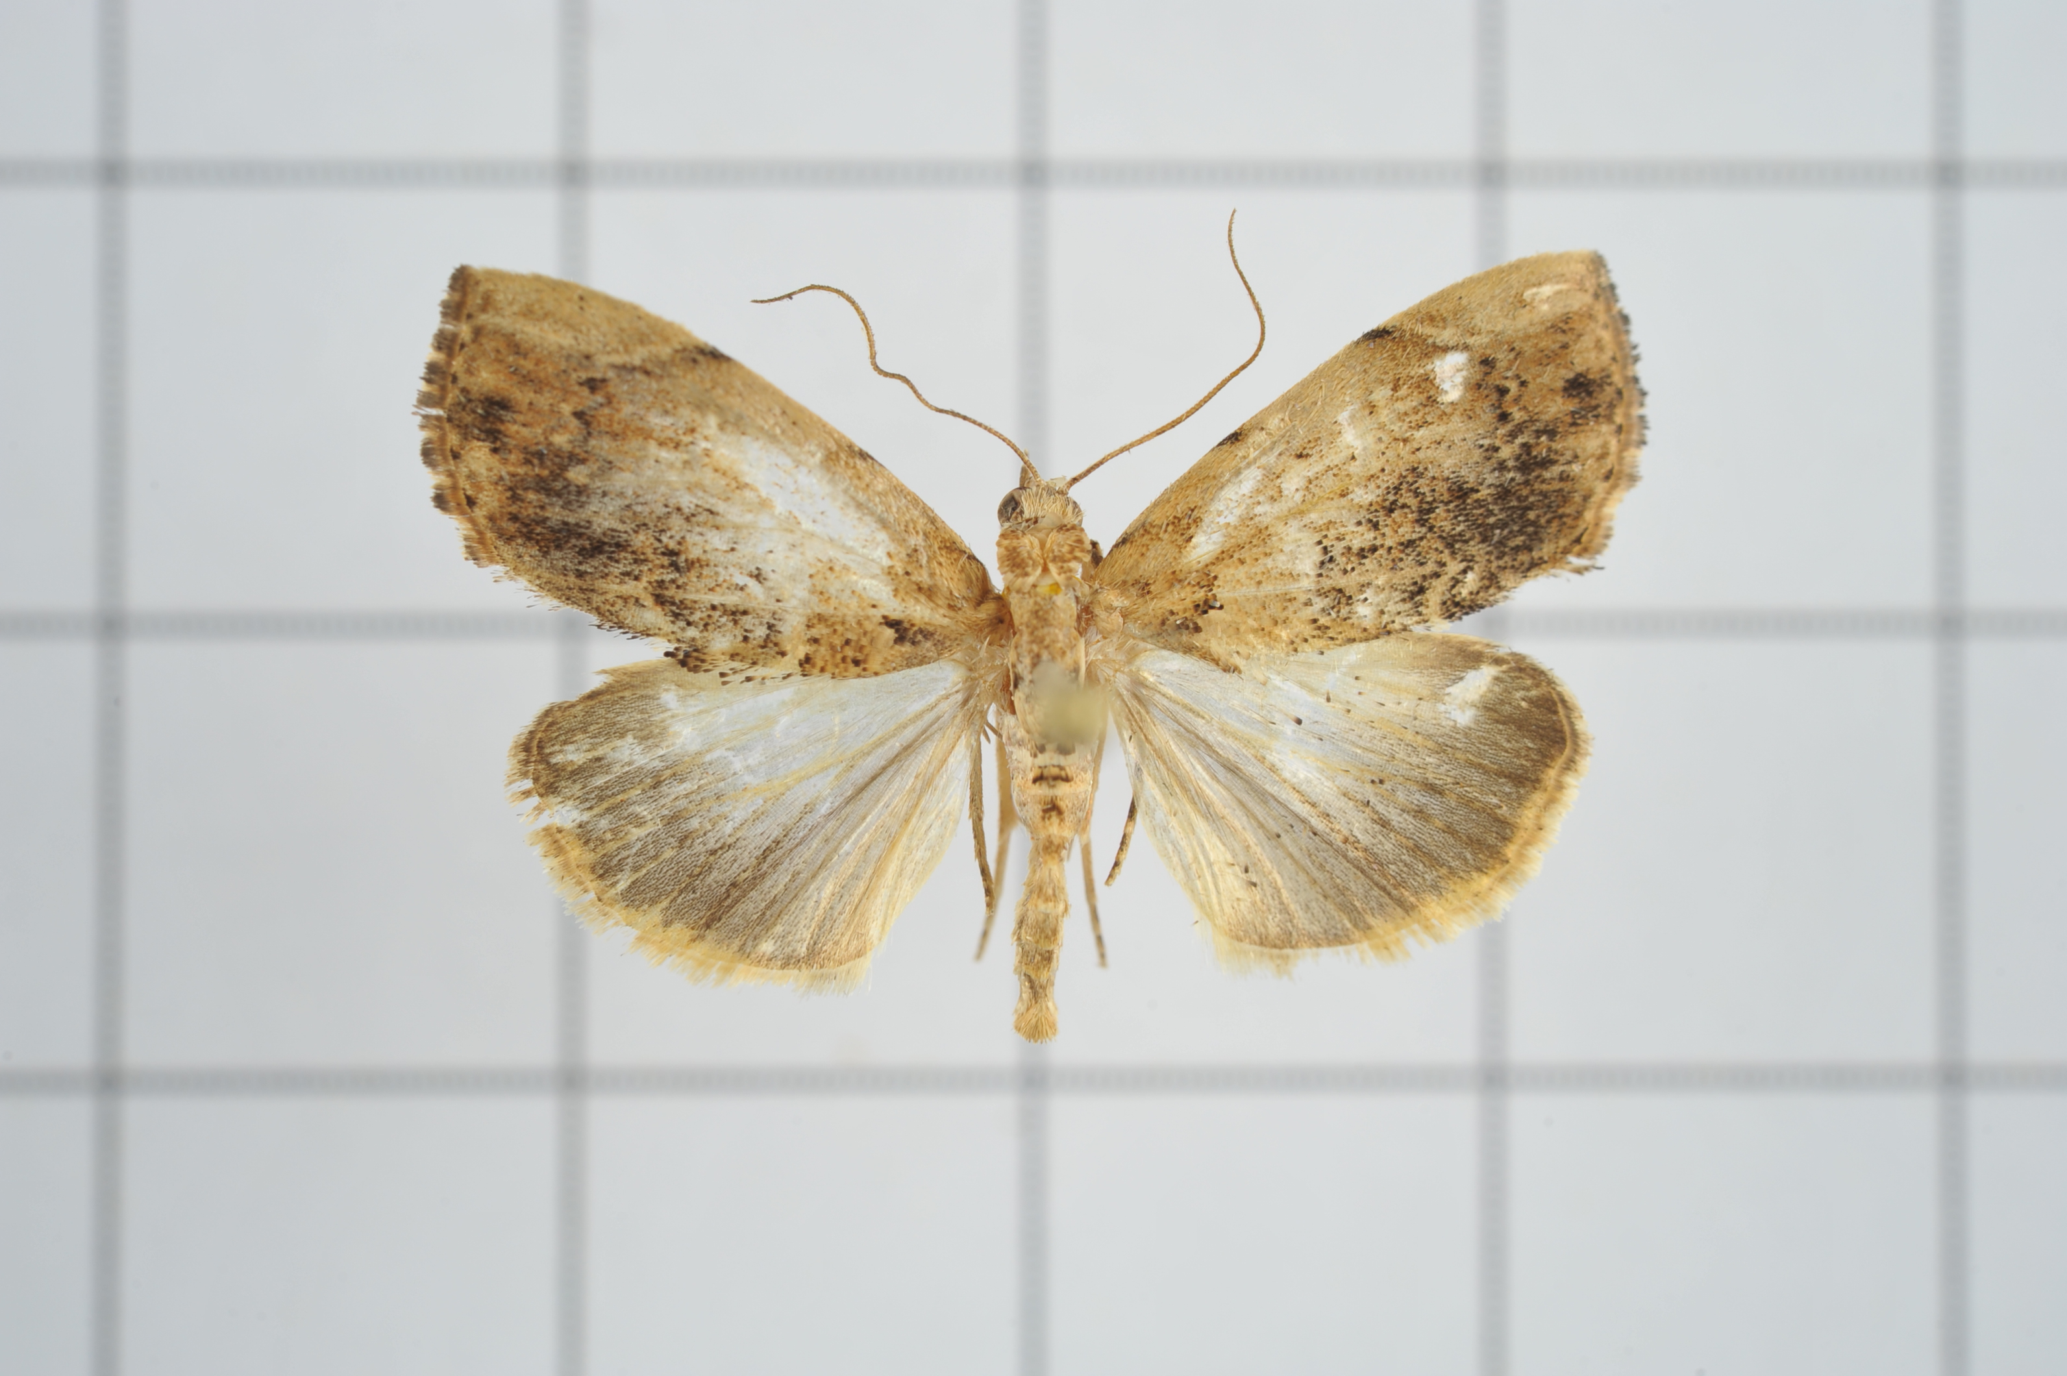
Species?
Crocidolomia subhirsutalis
